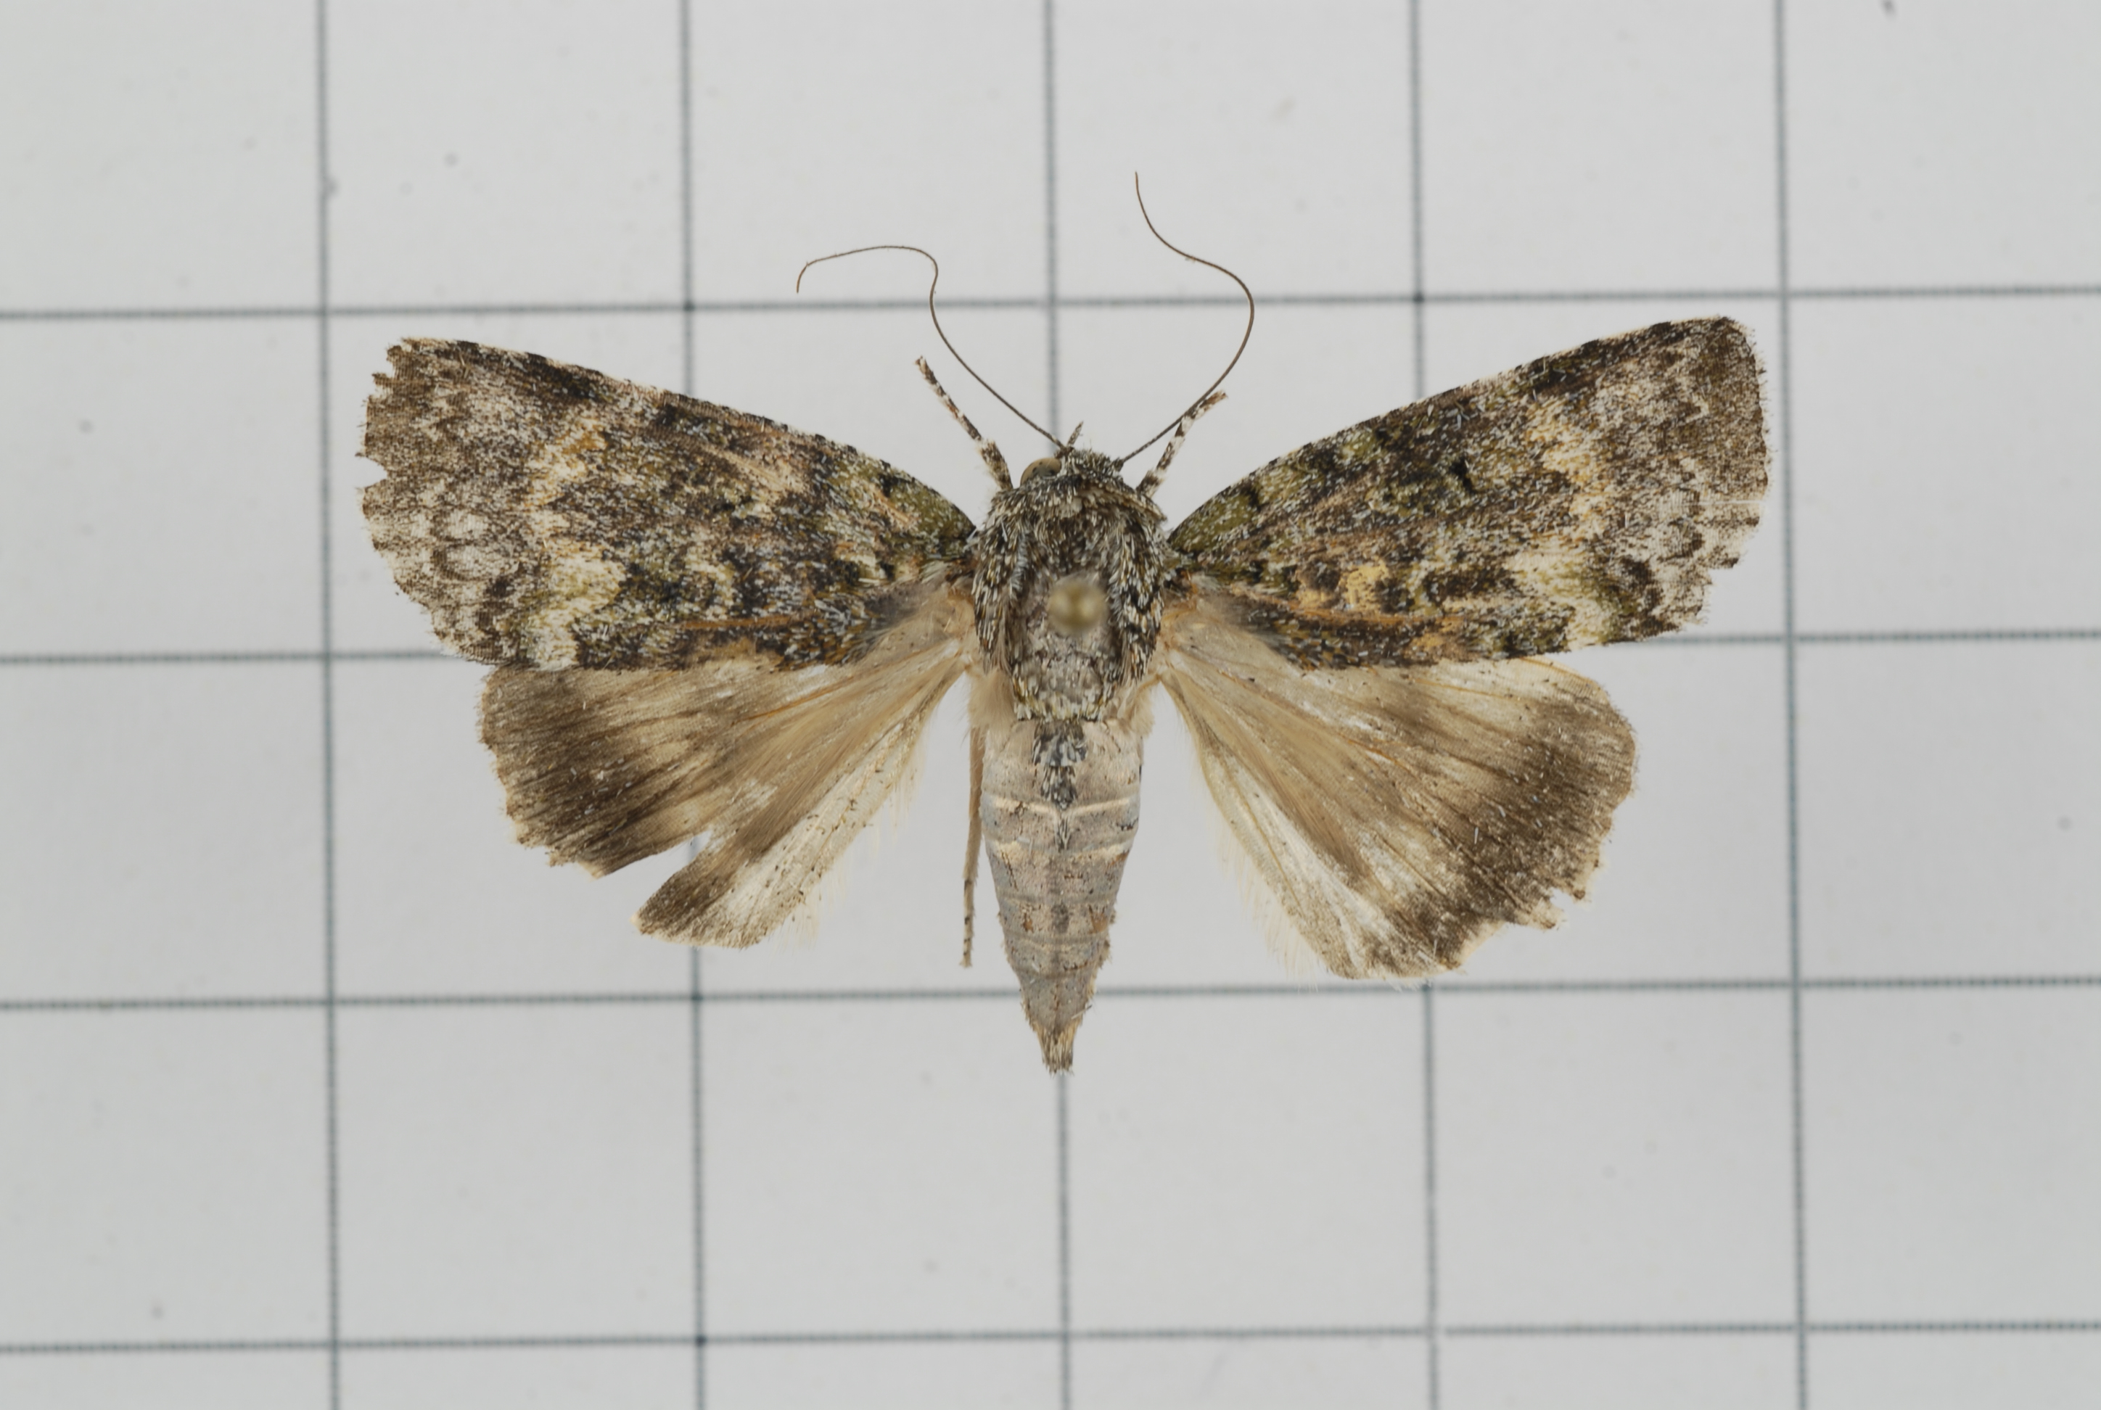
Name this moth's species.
Blenina quinaria
